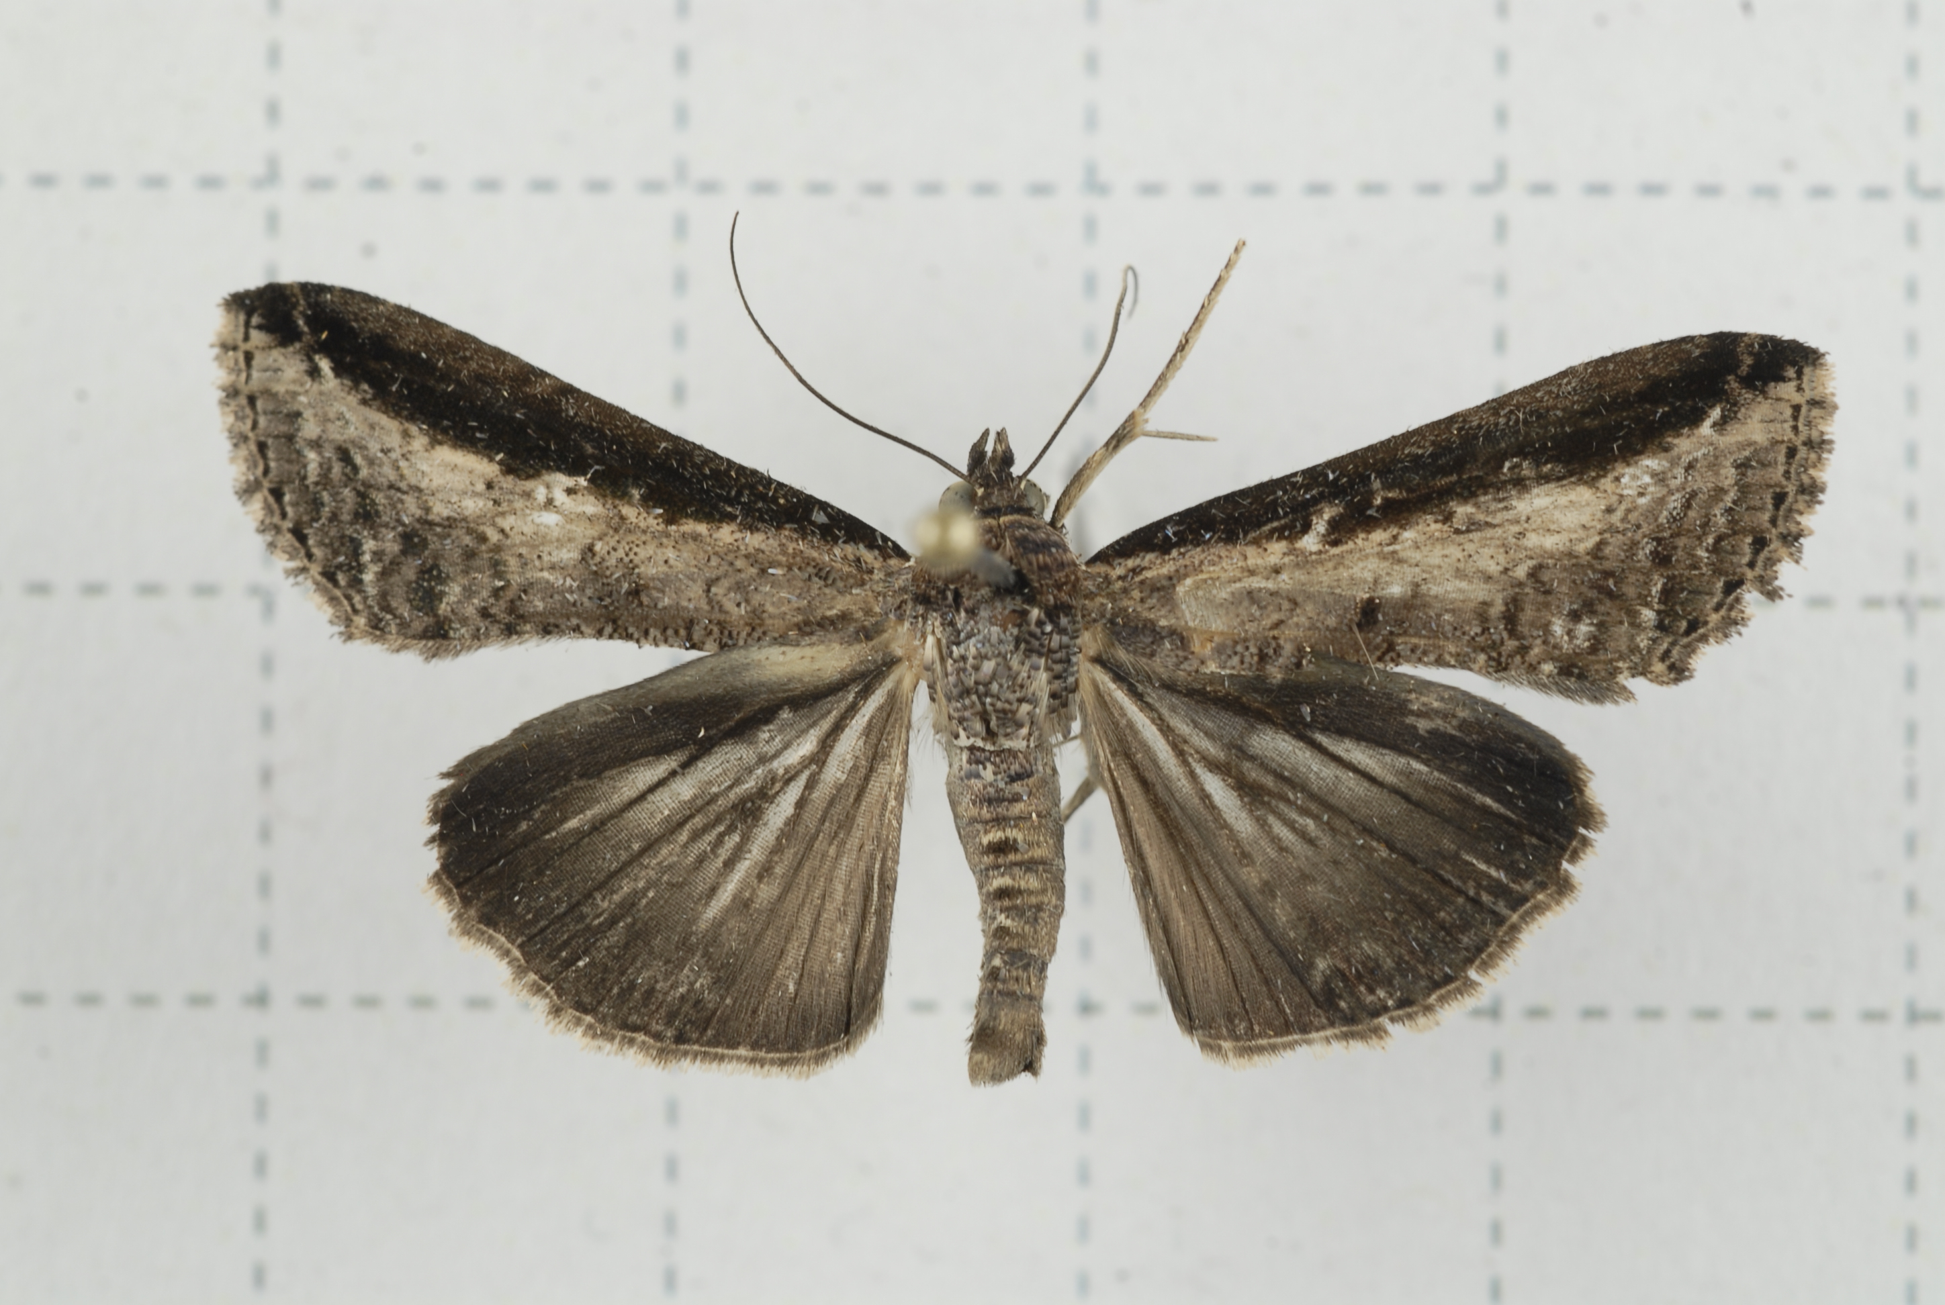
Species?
Lophoptera squammigera
